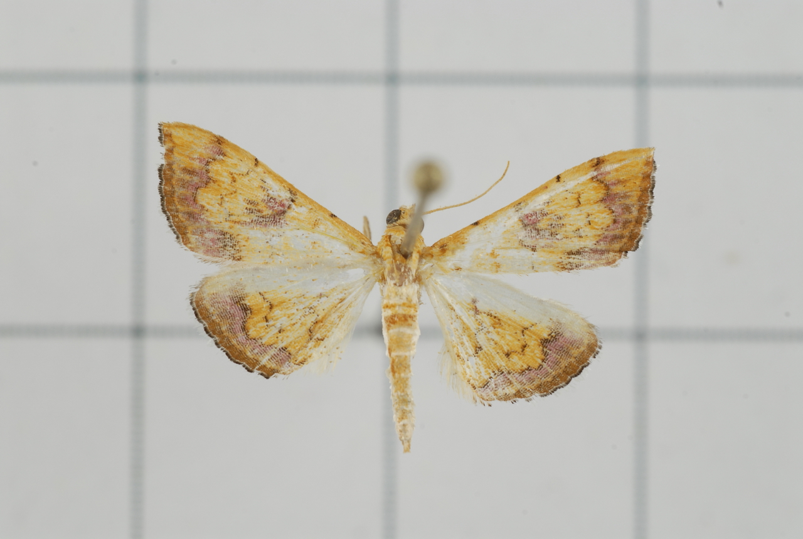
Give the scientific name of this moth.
Isocentris filalis
